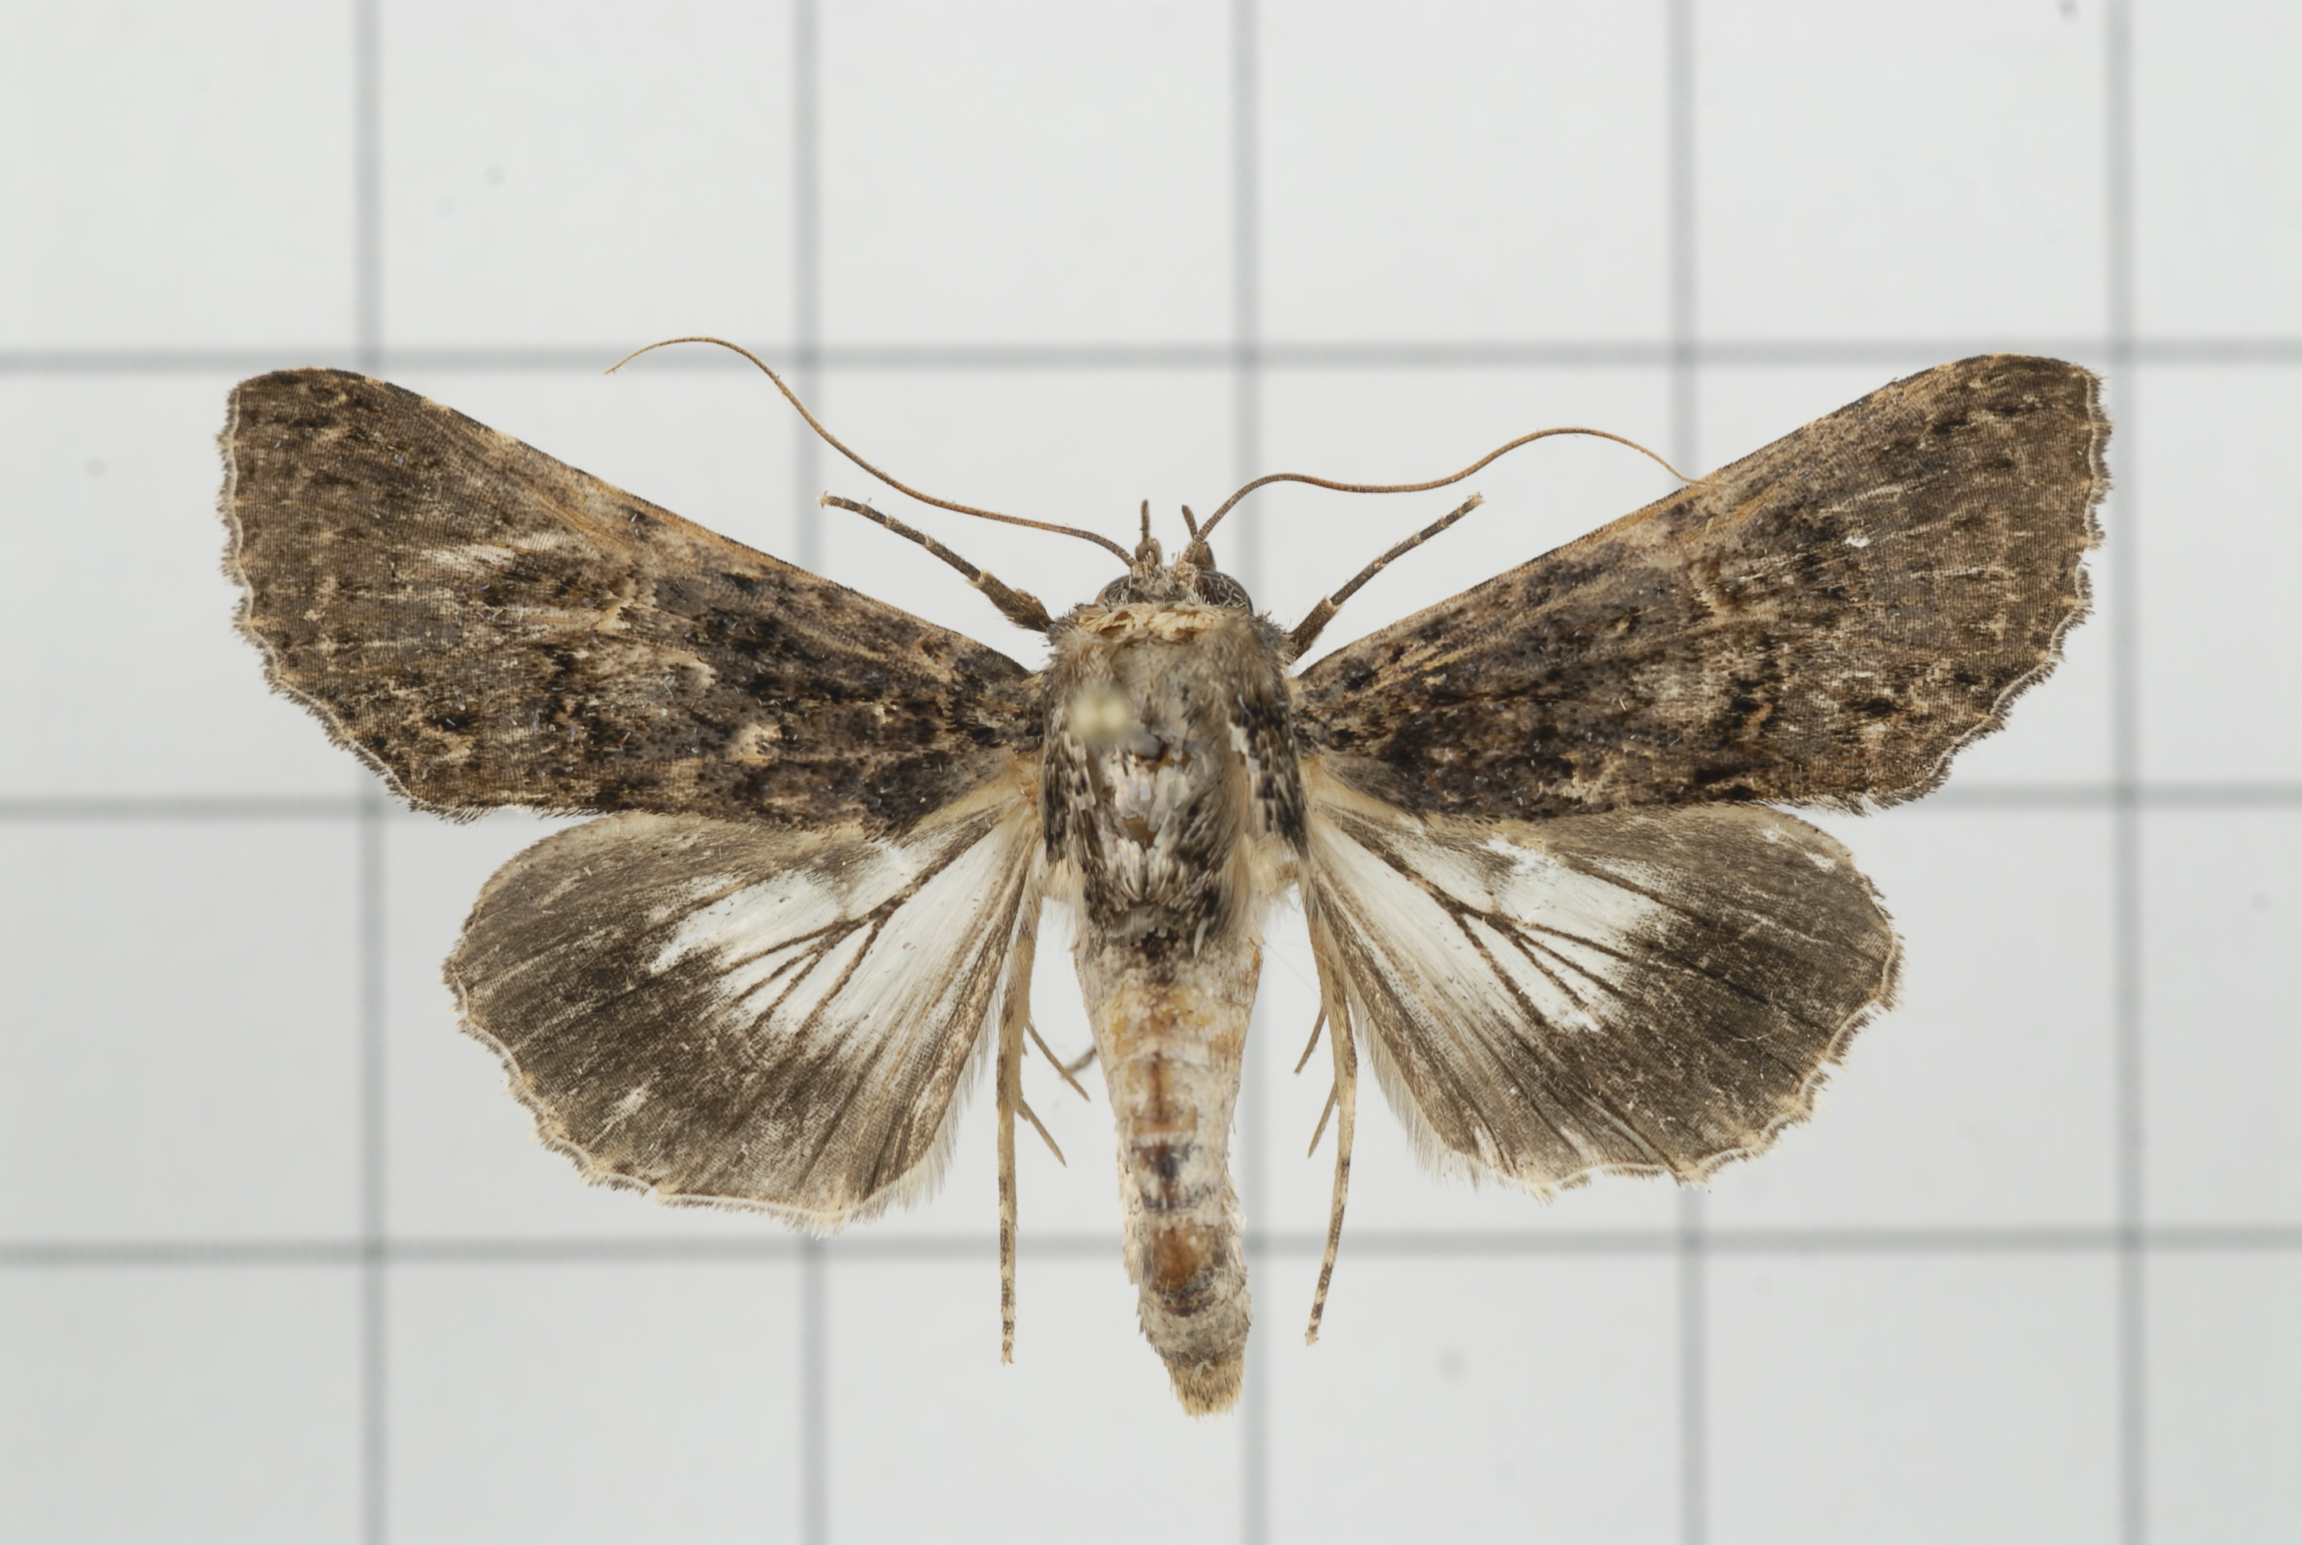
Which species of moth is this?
Stictoptera macromma
